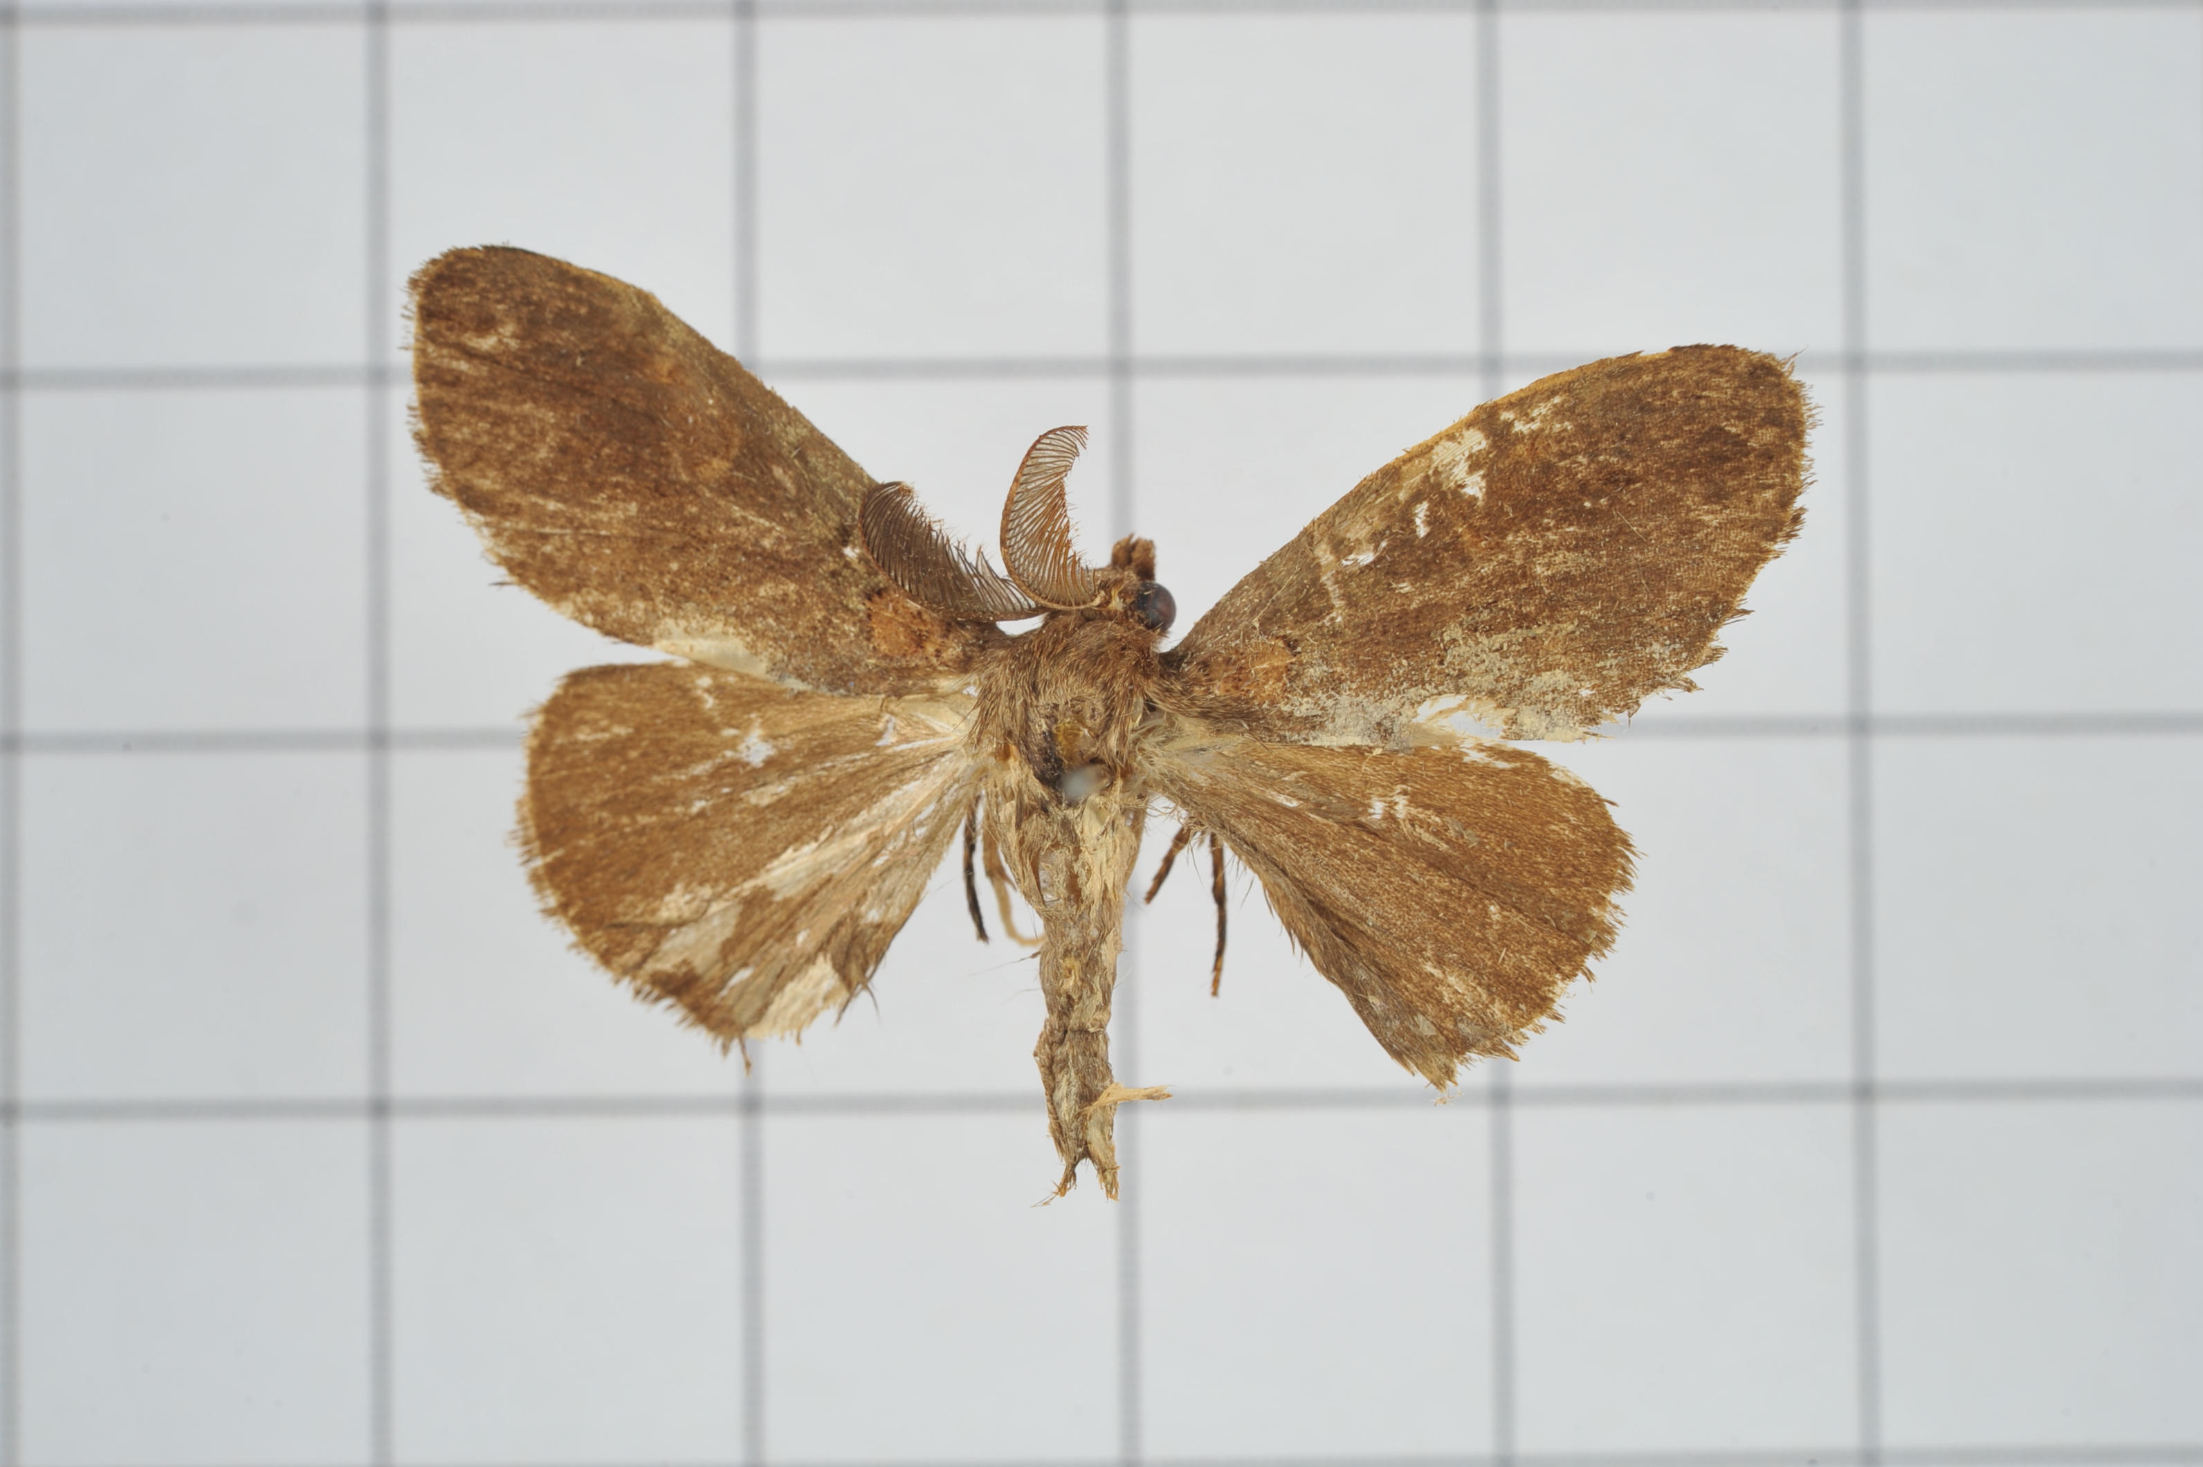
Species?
Olene dudgeoni
